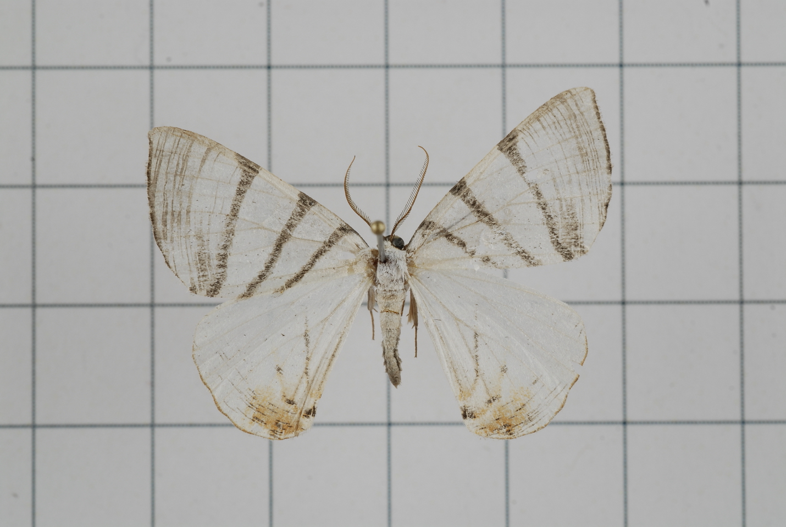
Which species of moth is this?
Myrteta angelica angelica
